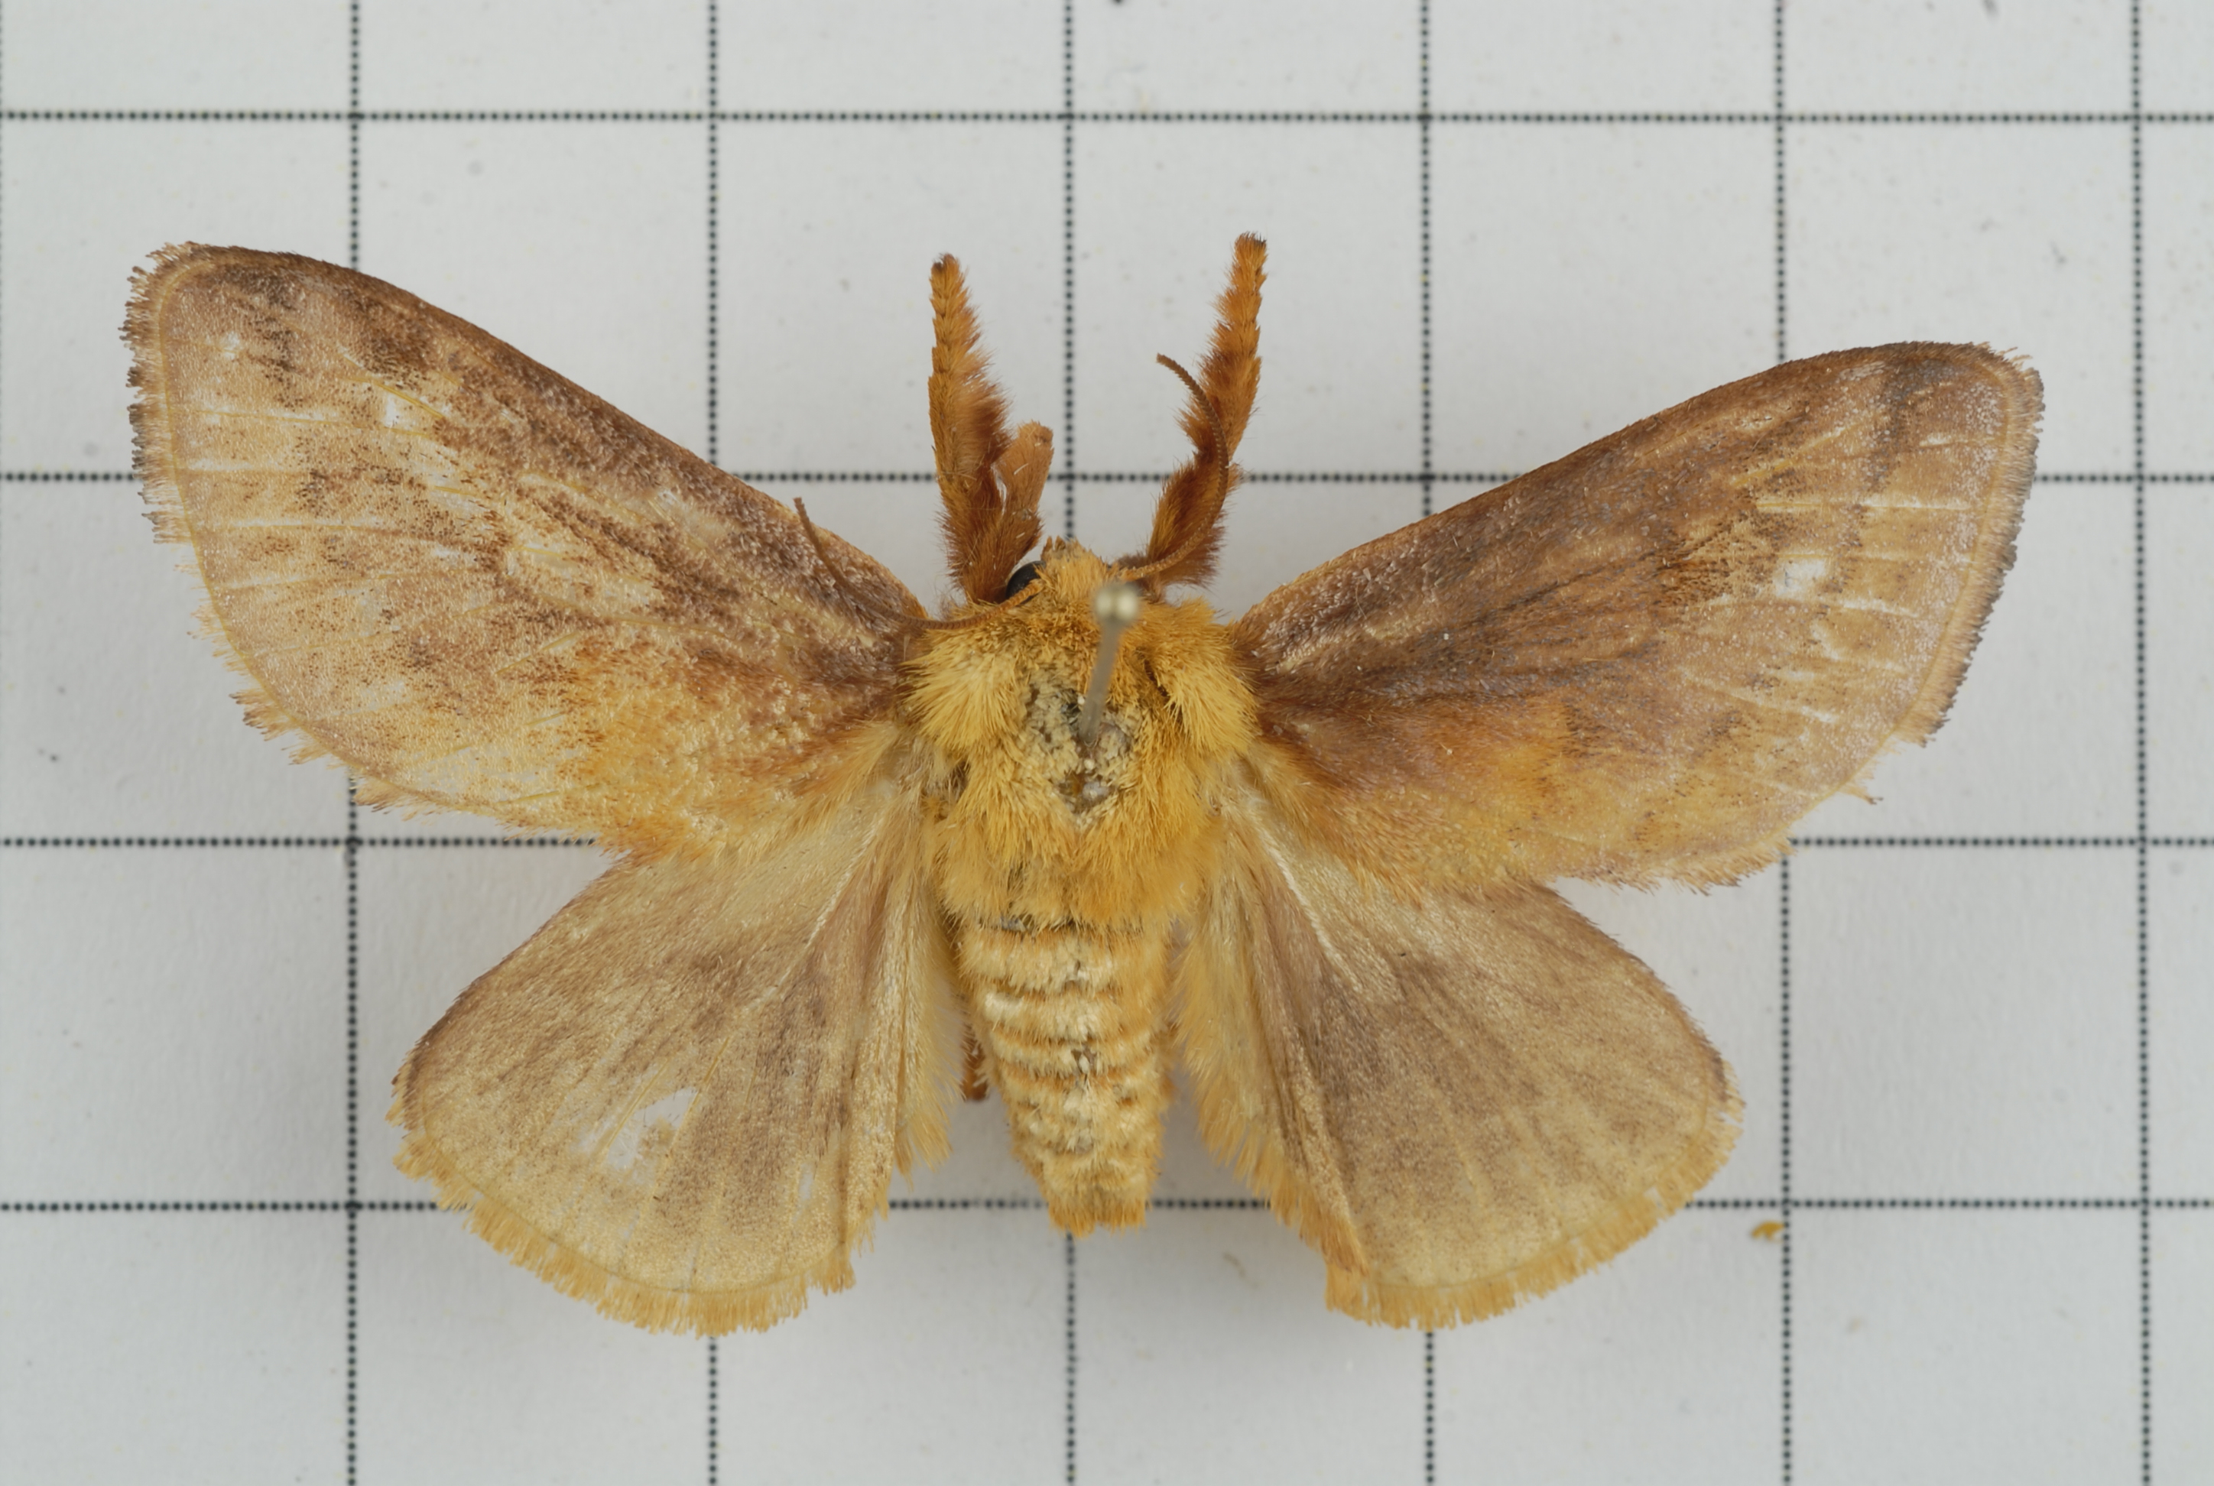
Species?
Narosoideus flavidorsalis
